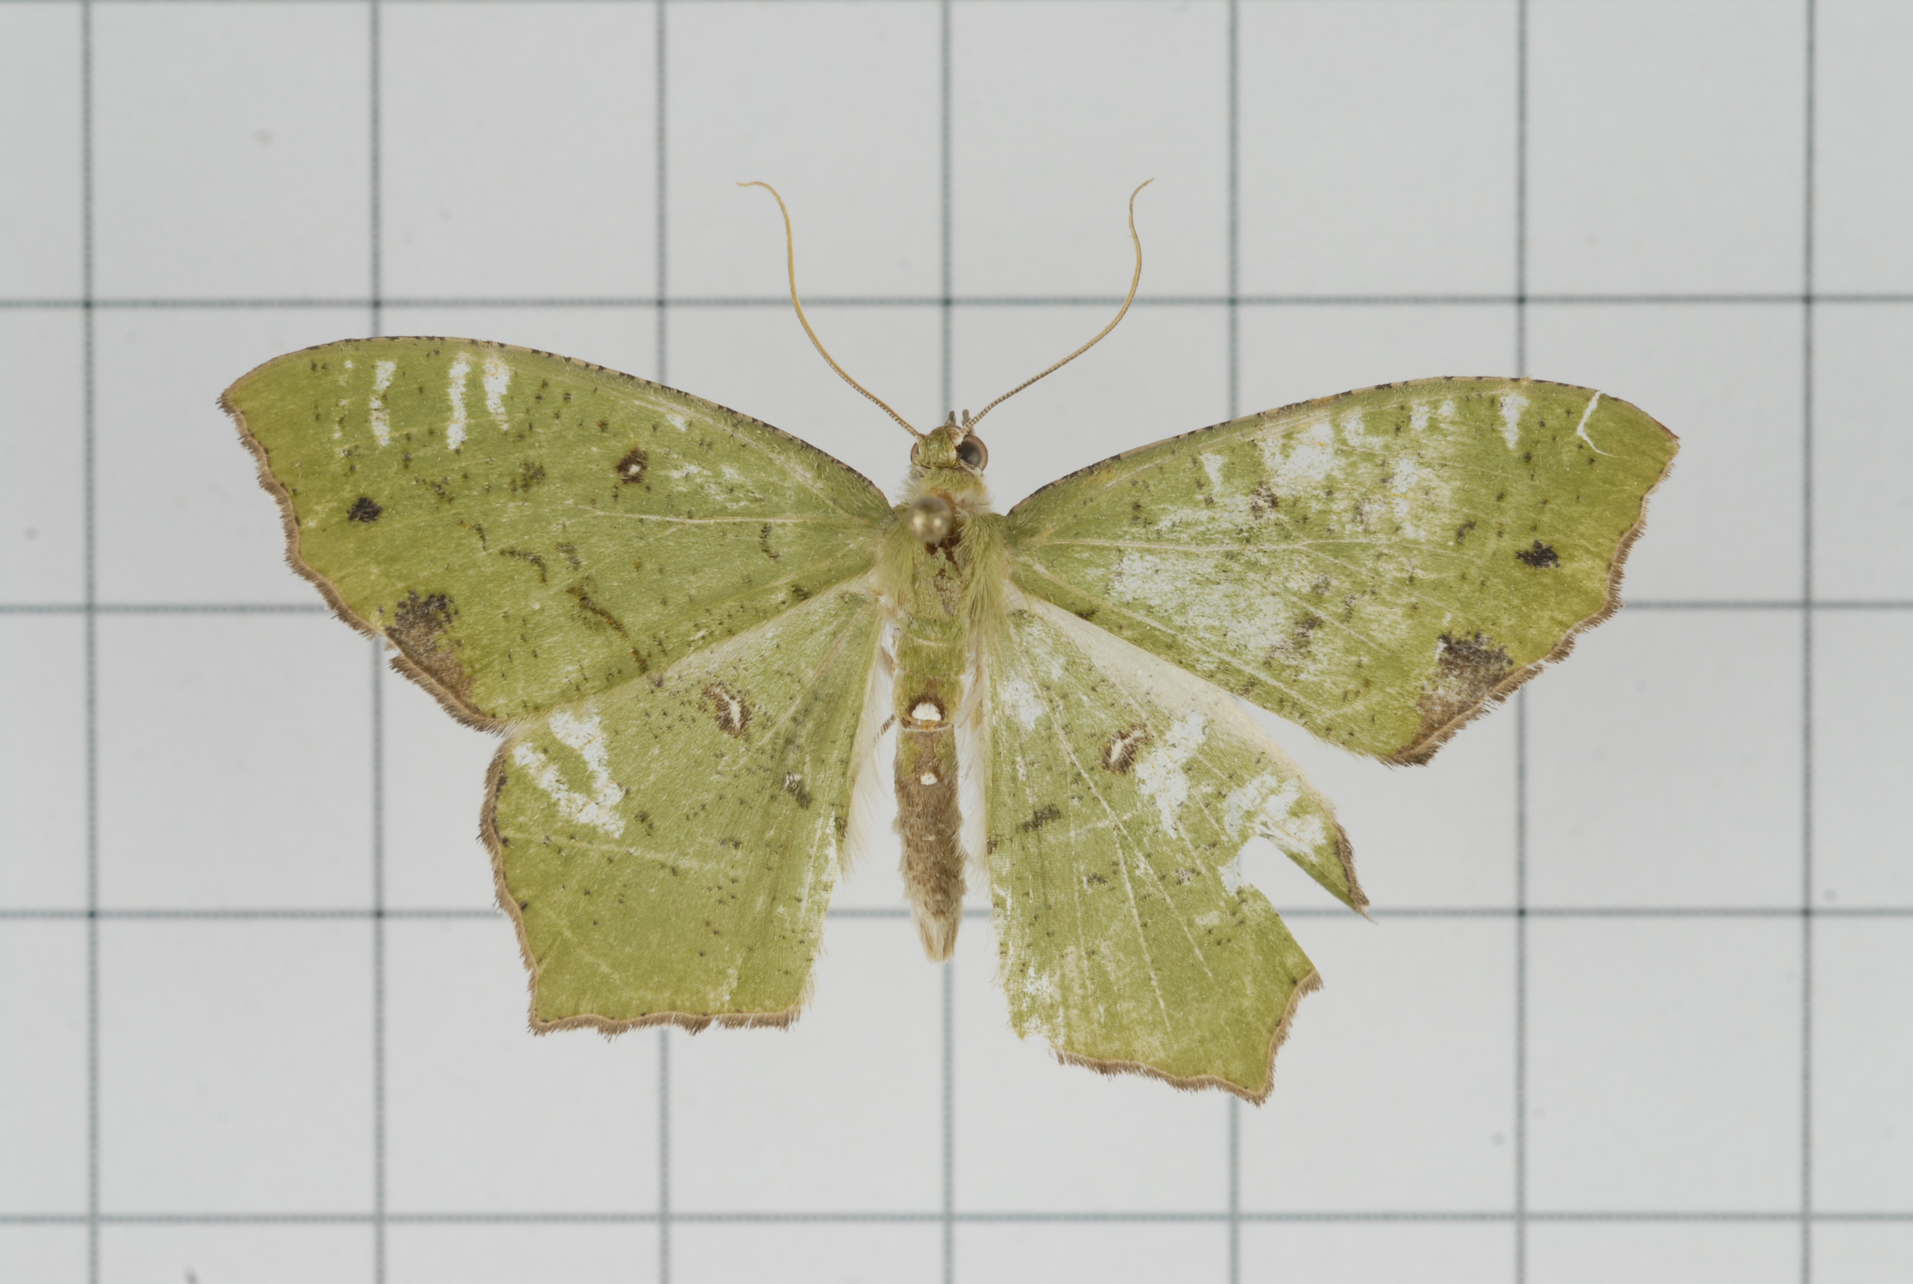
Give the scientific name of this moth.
Dooabia alia
